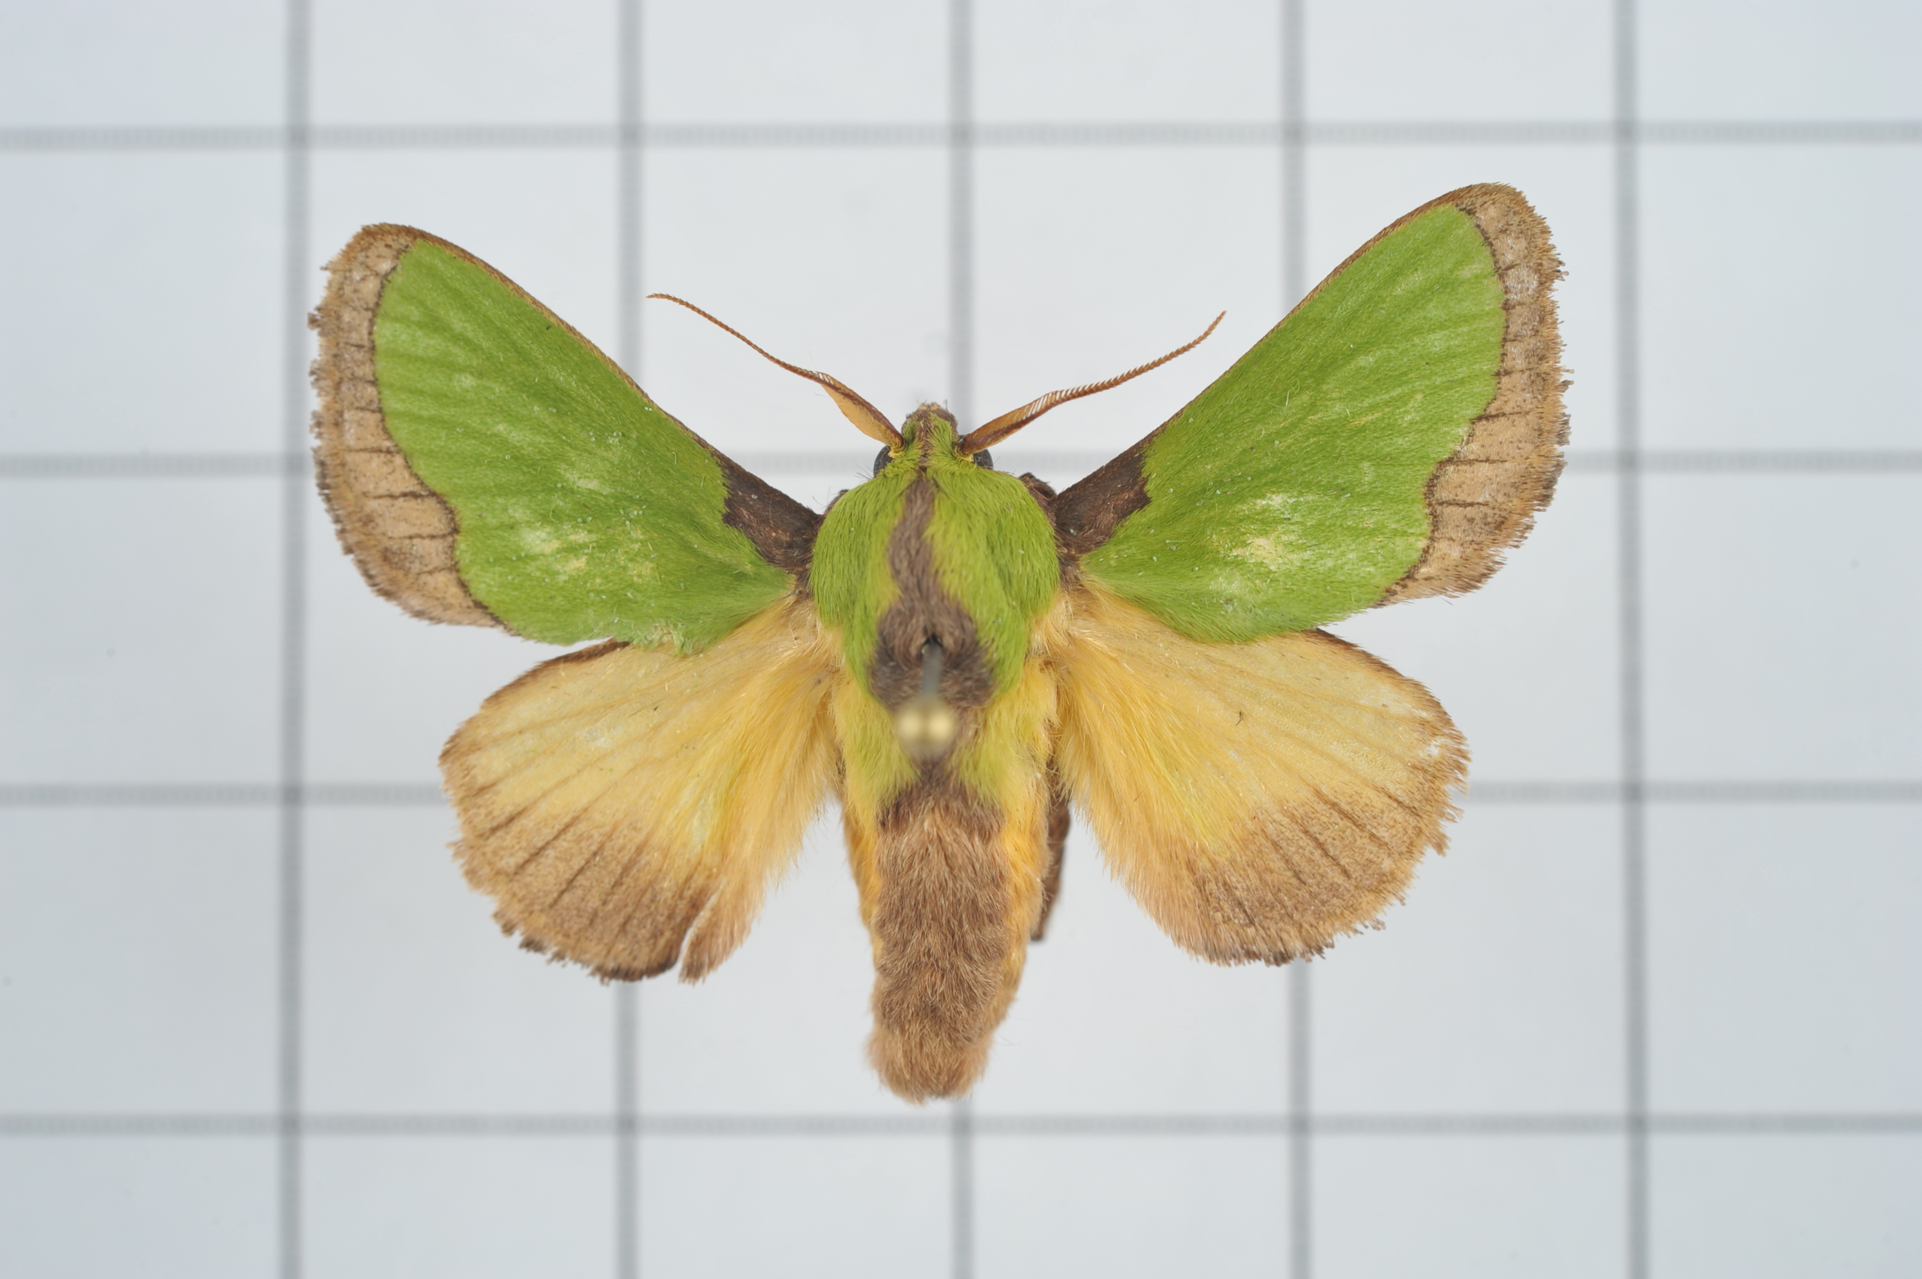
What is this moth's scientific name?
Parasa shirakii
